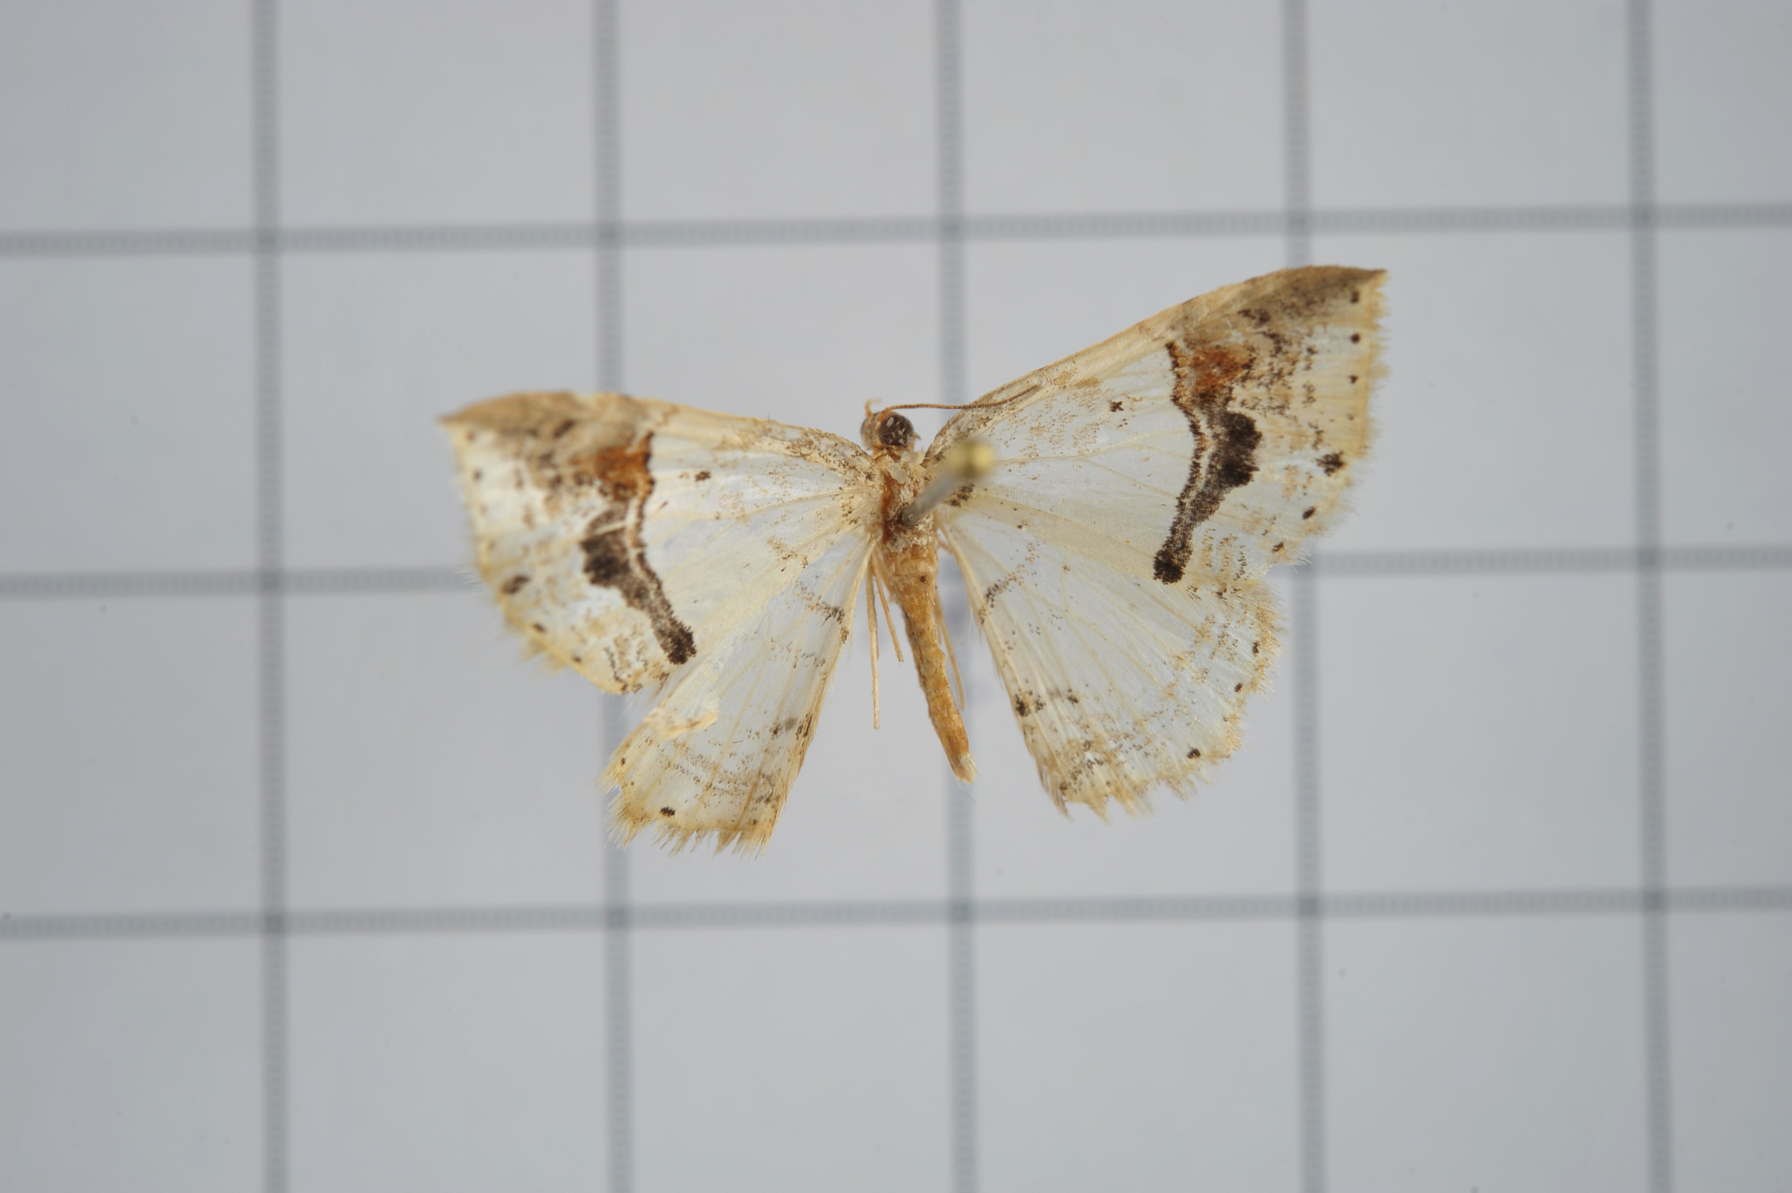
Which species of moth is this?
Asthena undulata
